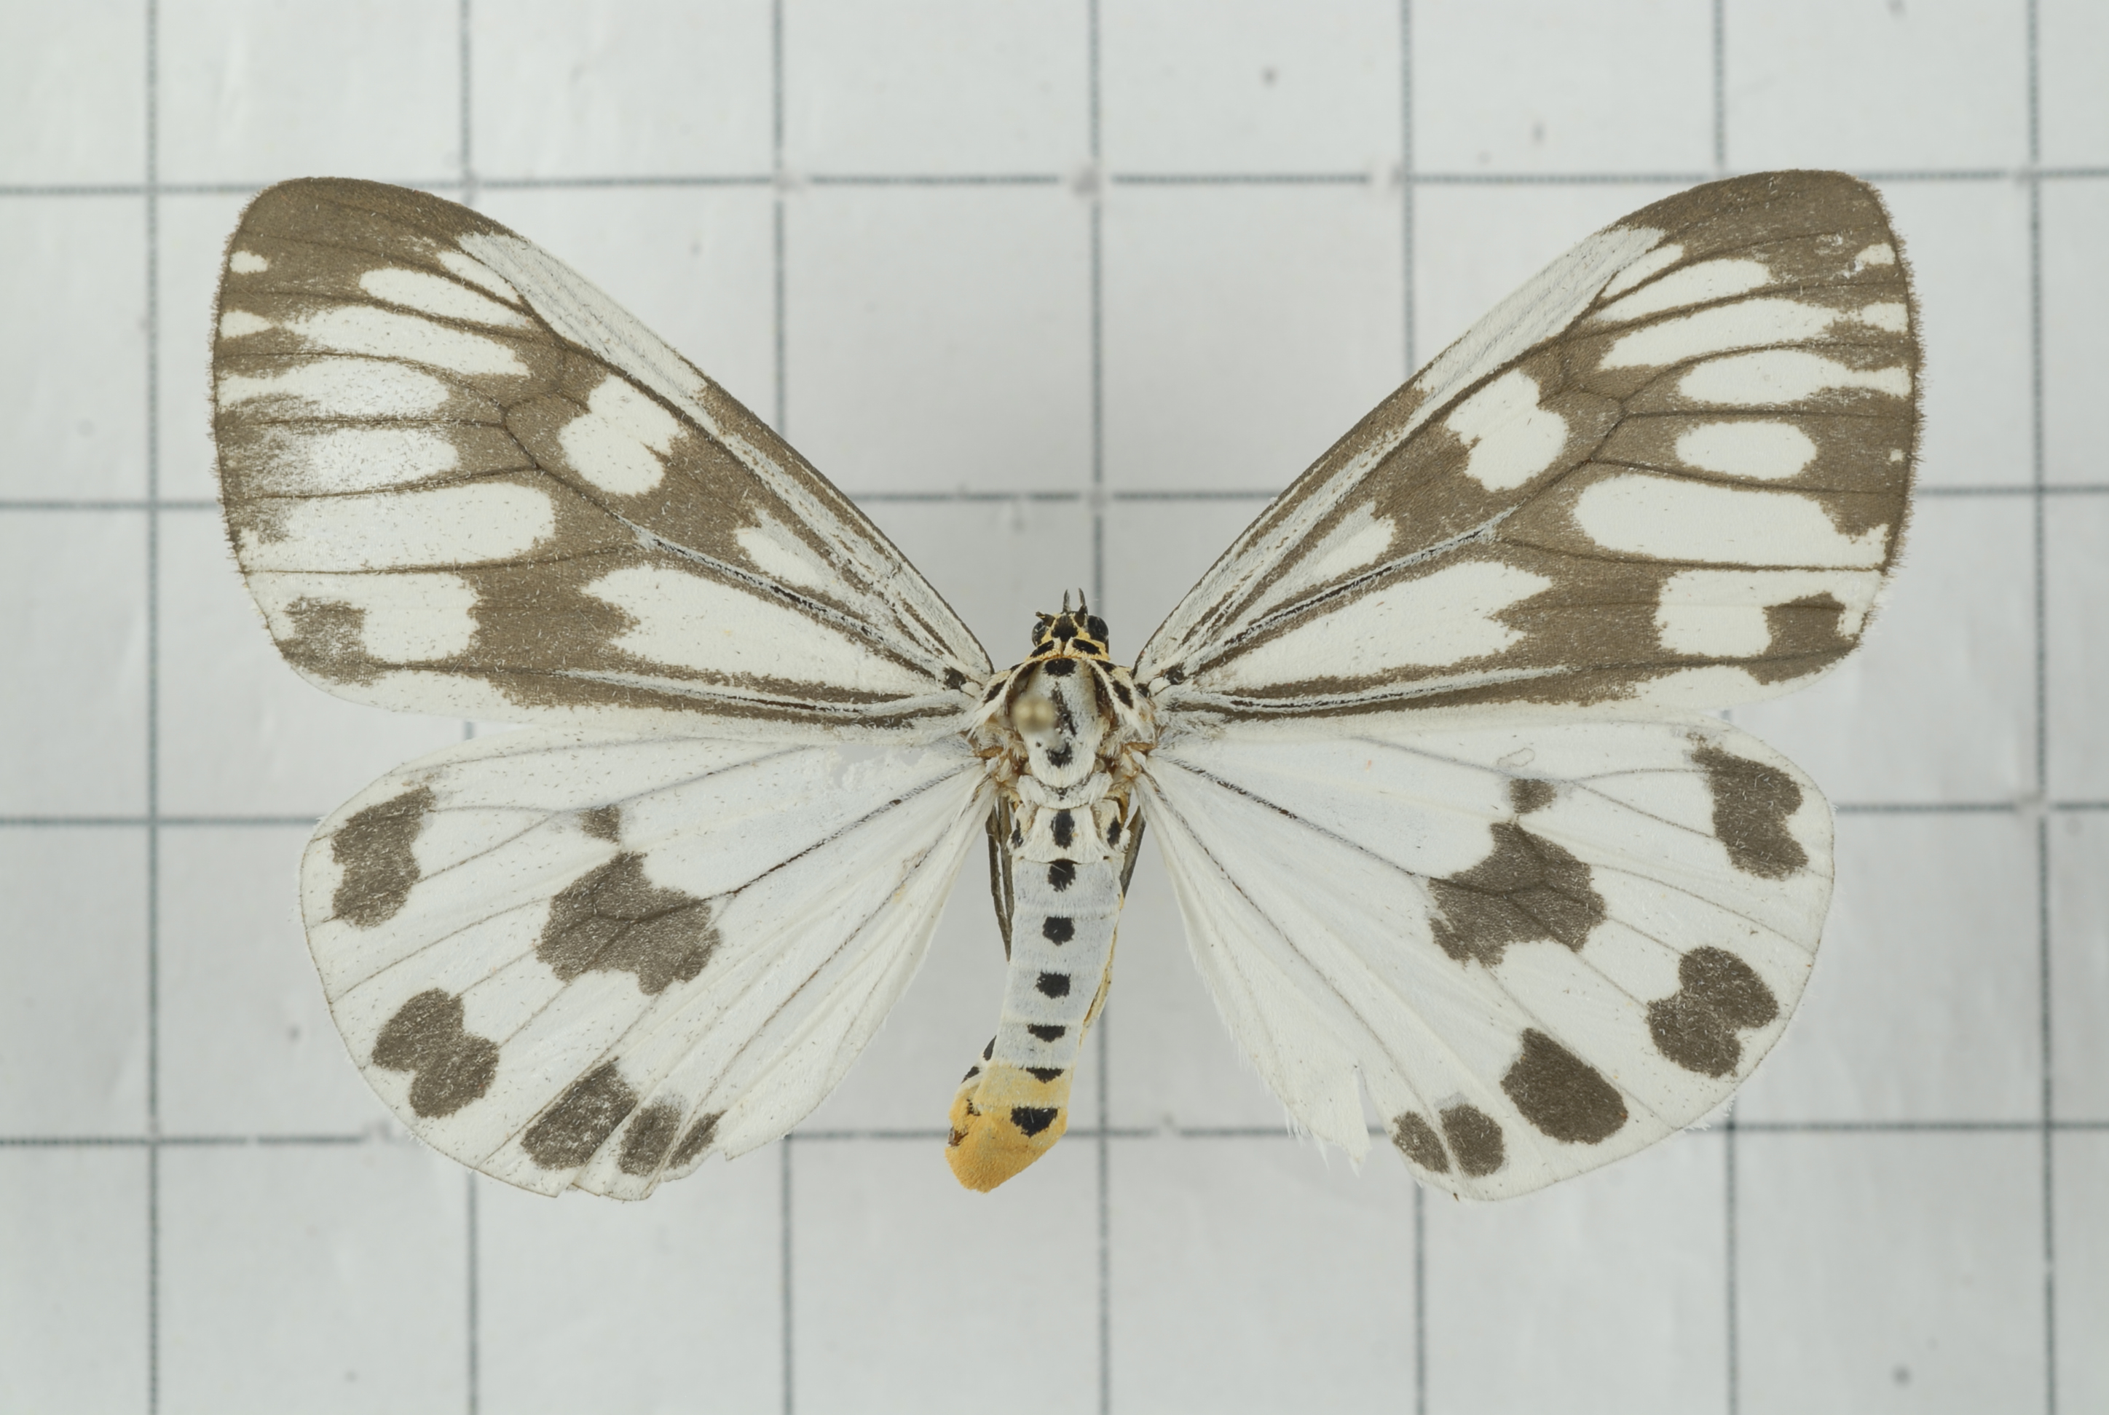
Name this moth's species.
Nyctemera adversata
